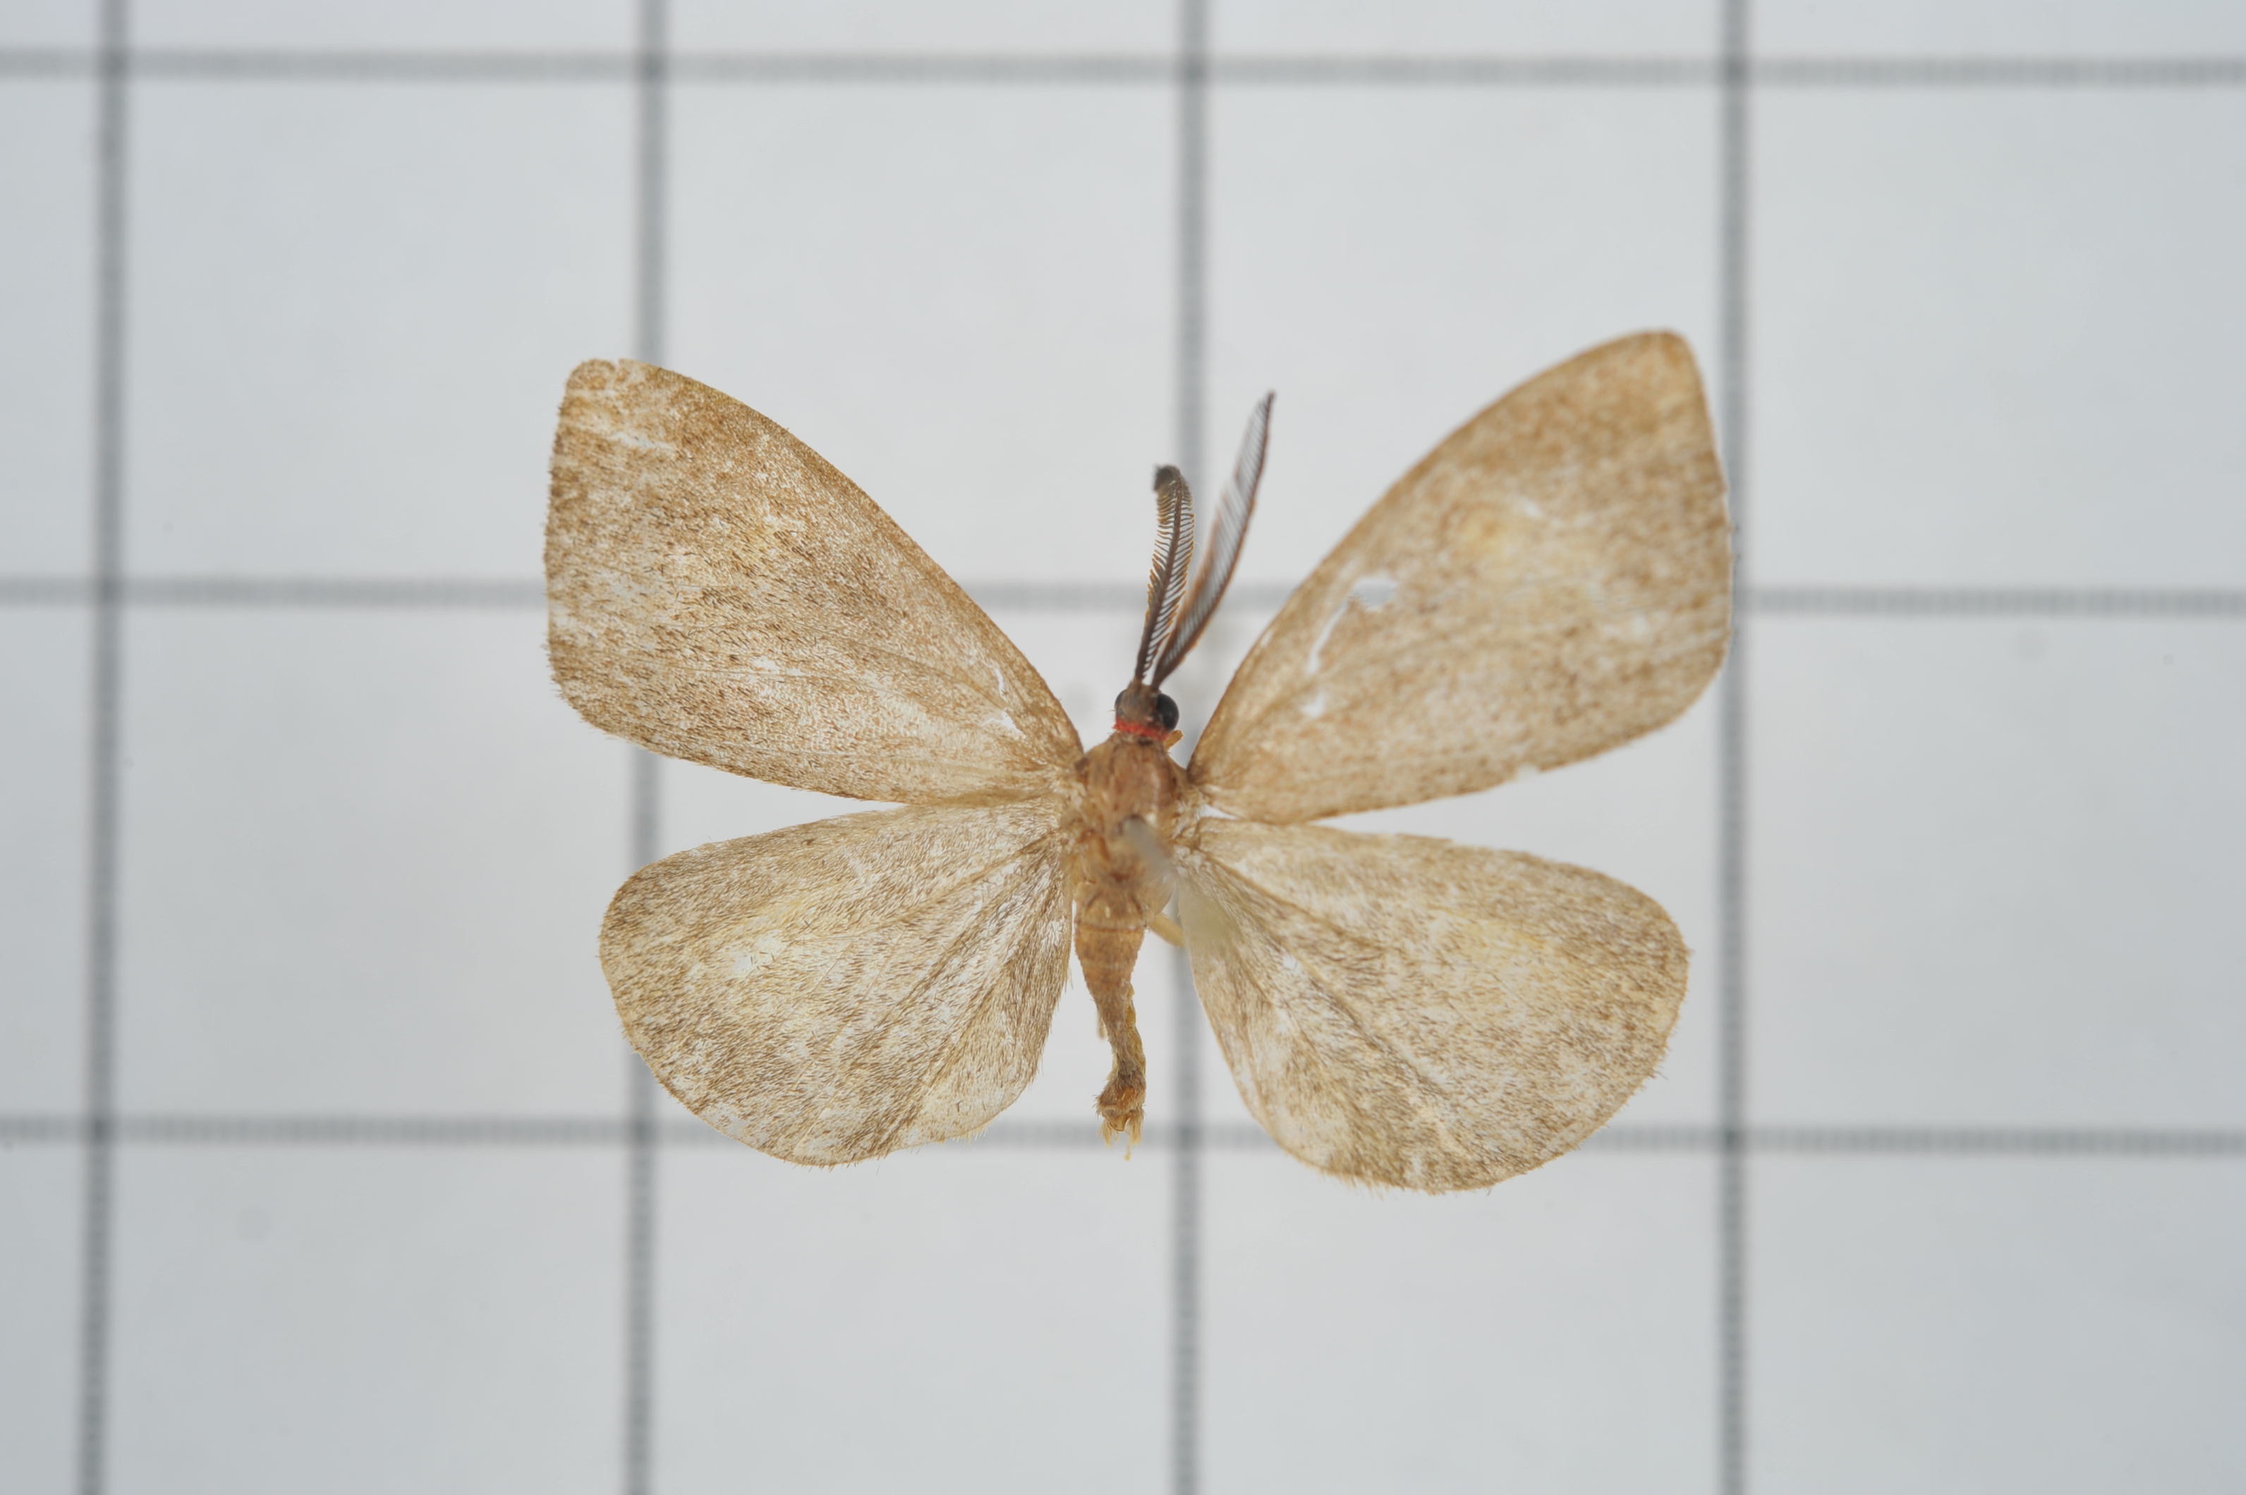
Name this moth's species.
Arbudas submacula
